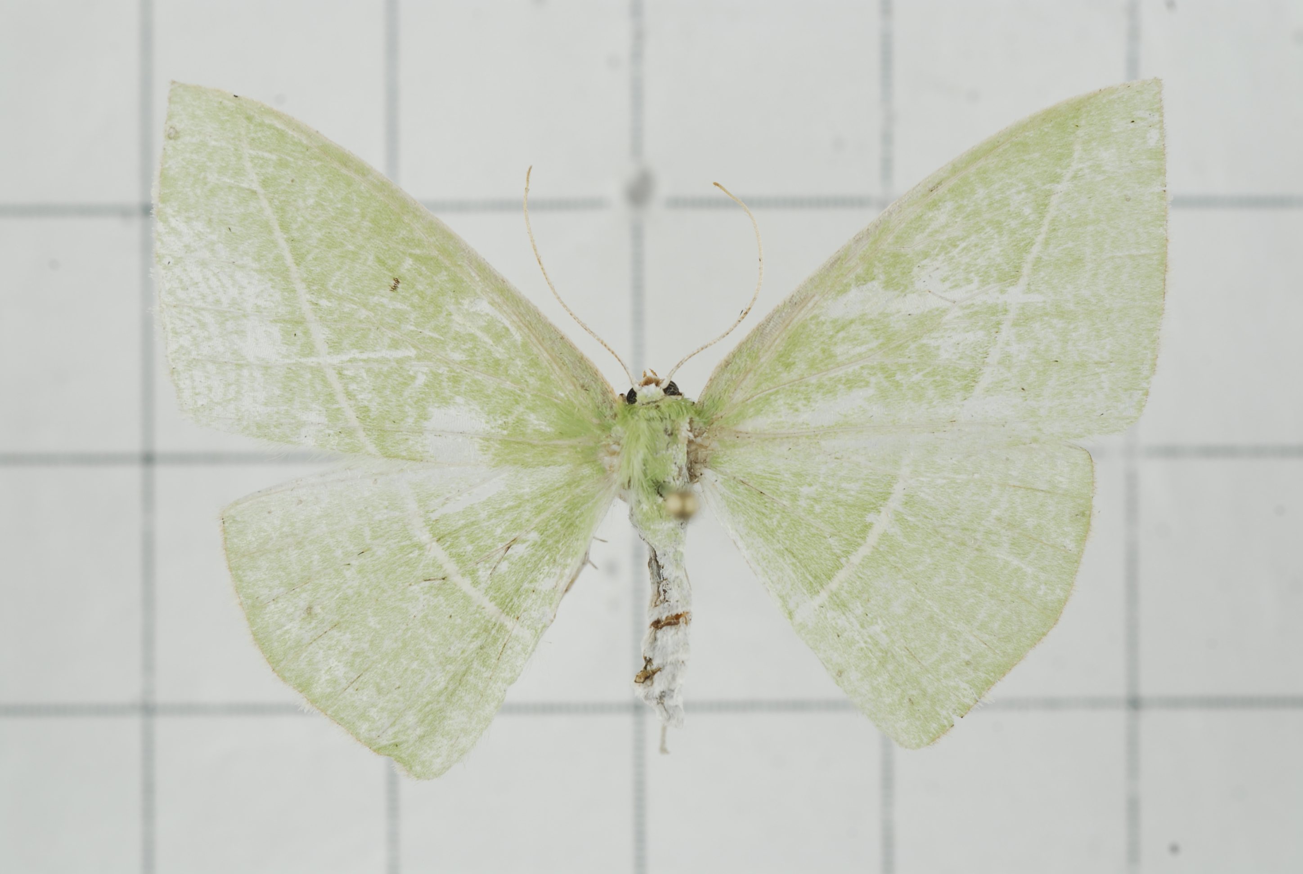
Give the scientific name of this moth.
Tanaoctenia haliaria
